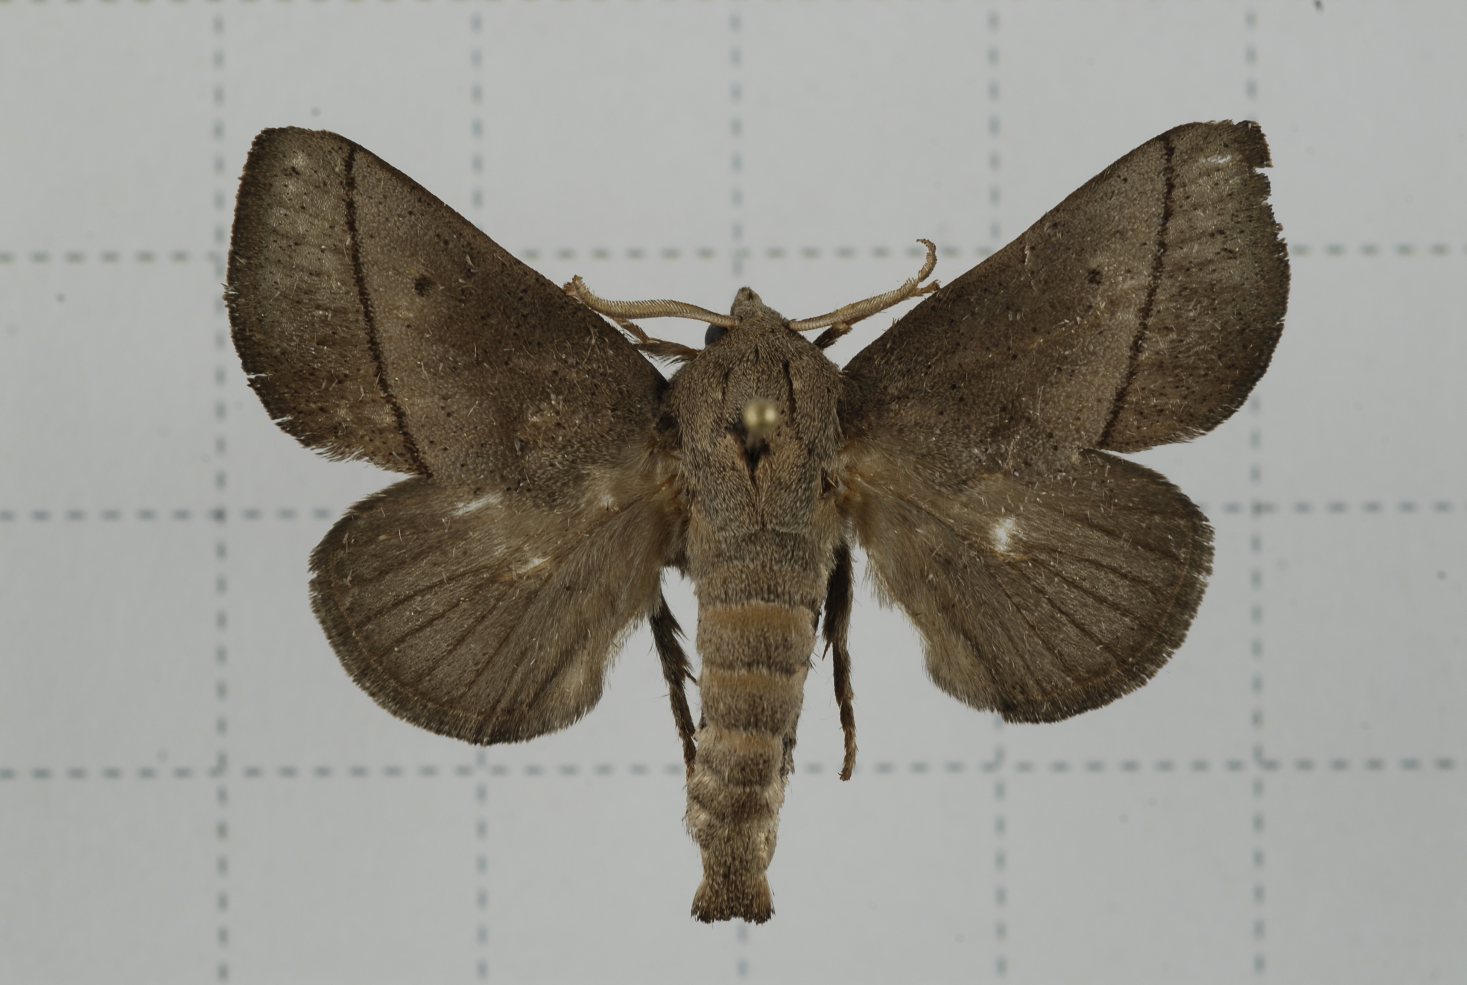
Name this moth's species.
Thosea sinensis
